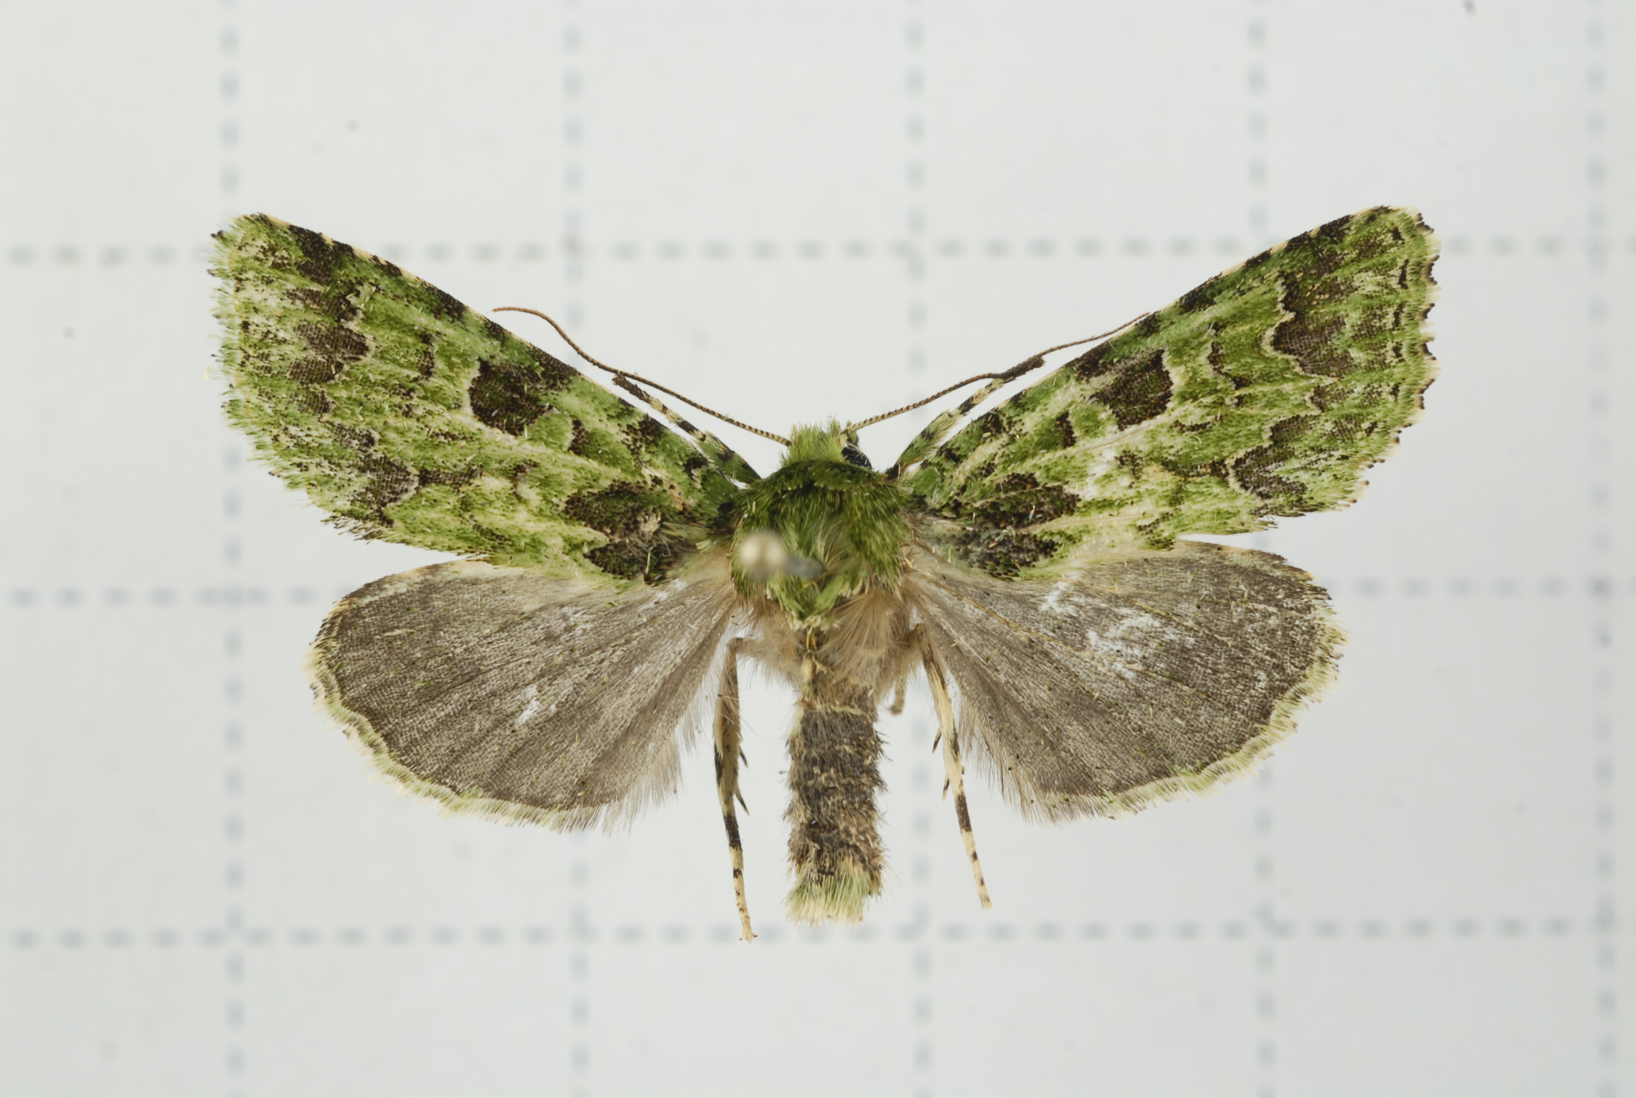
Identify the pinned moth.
Vigentinocome autumnalis
